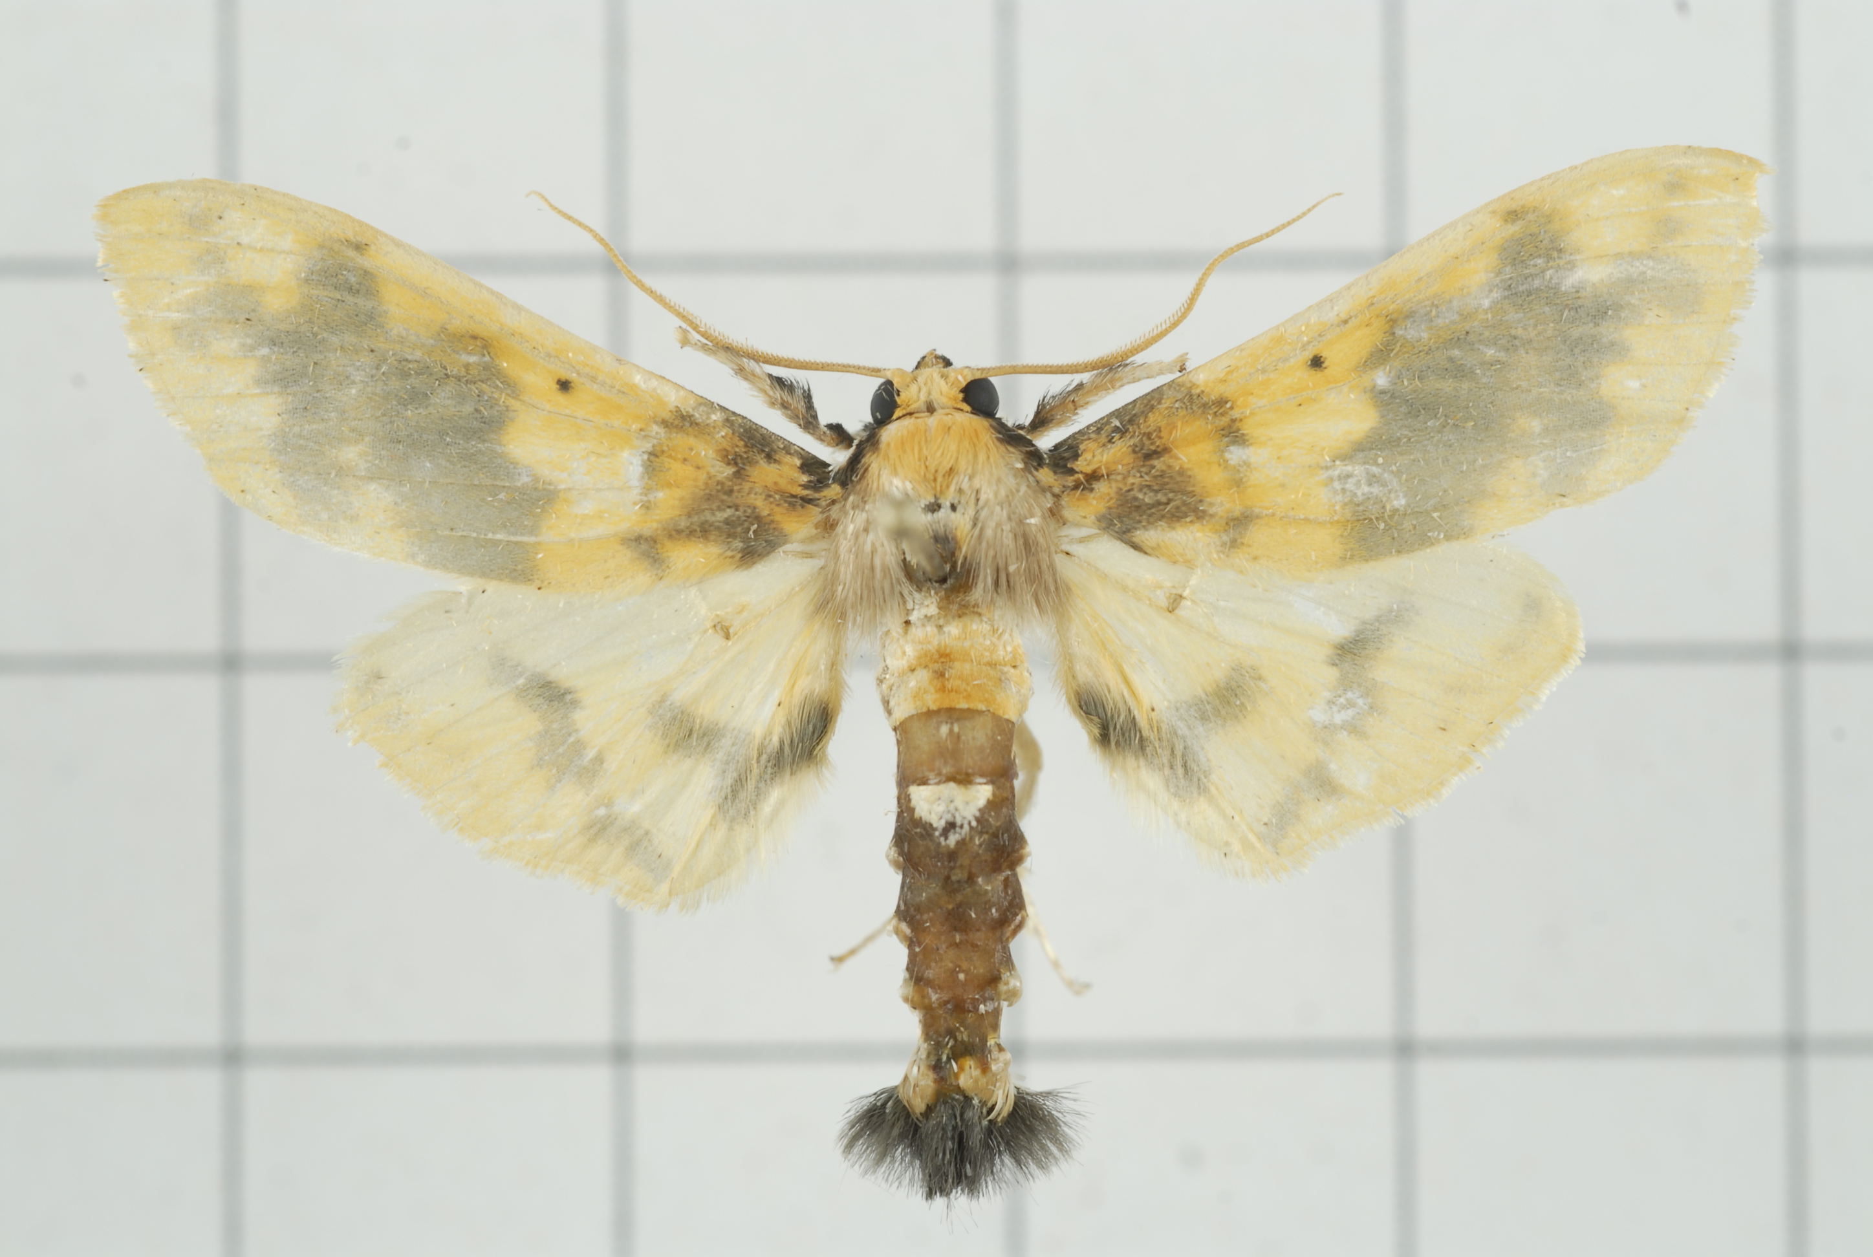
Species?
Pachynoa thoosalis
